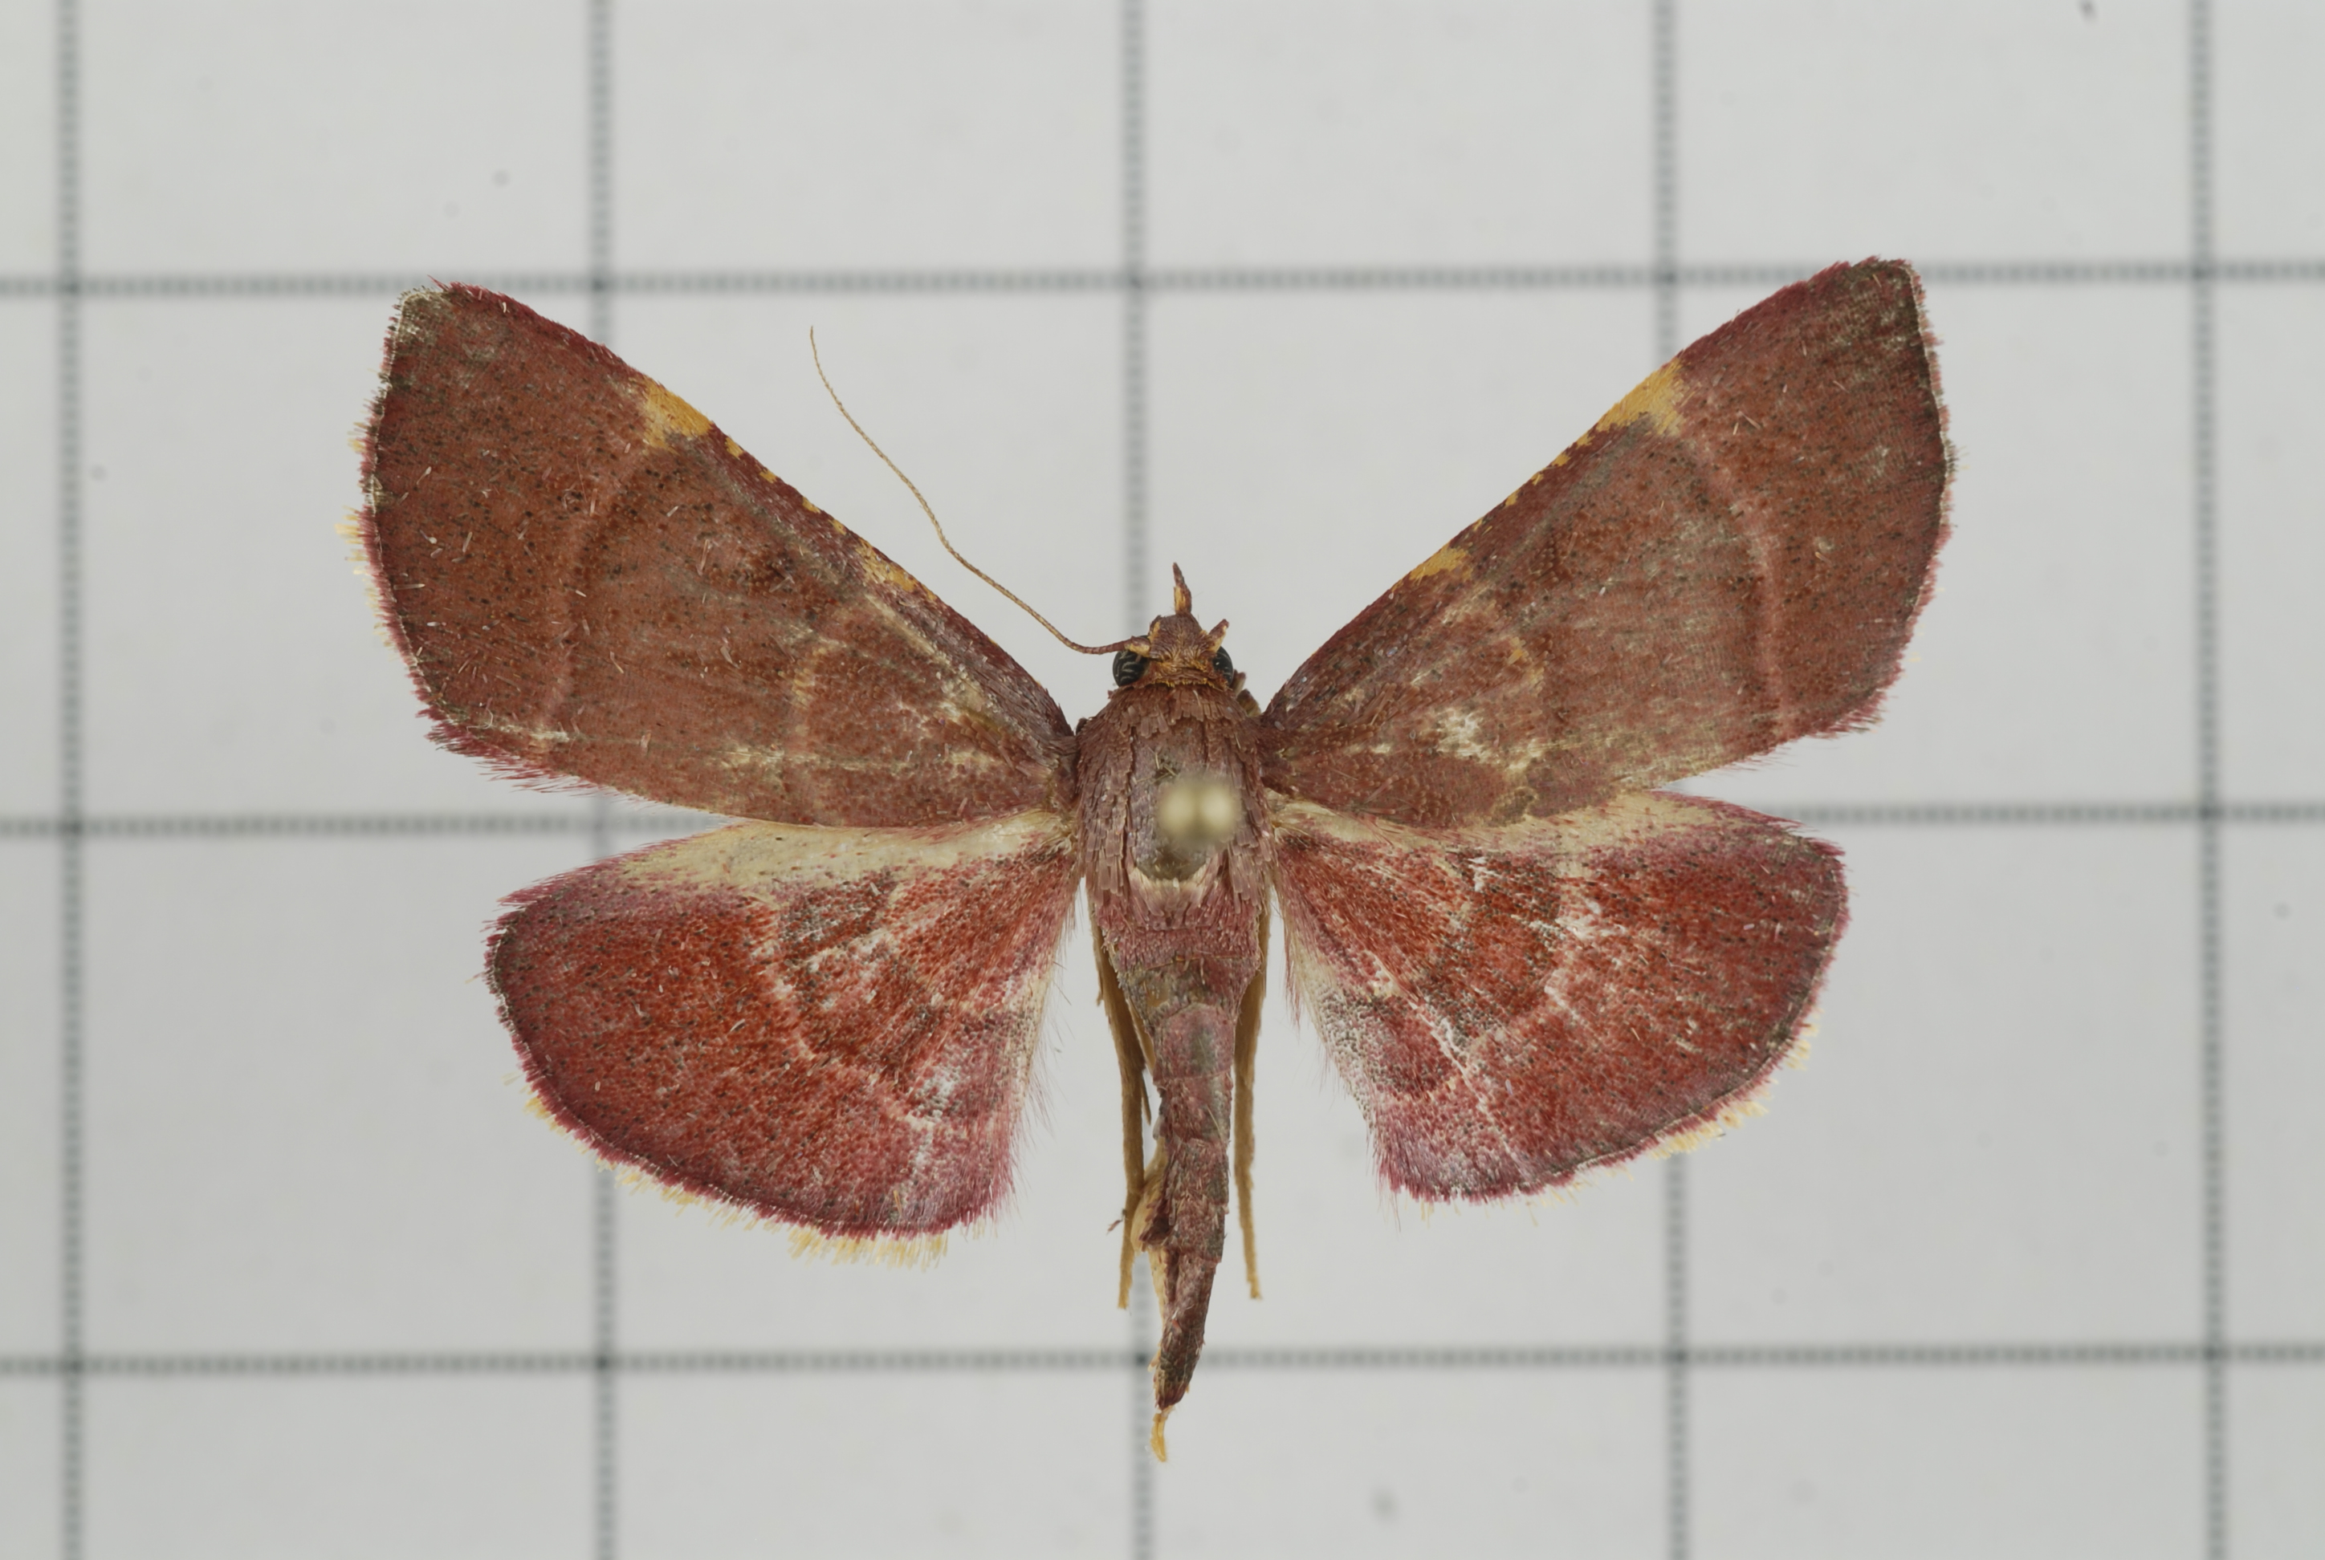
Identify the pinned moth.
Herculia pelasgalis
